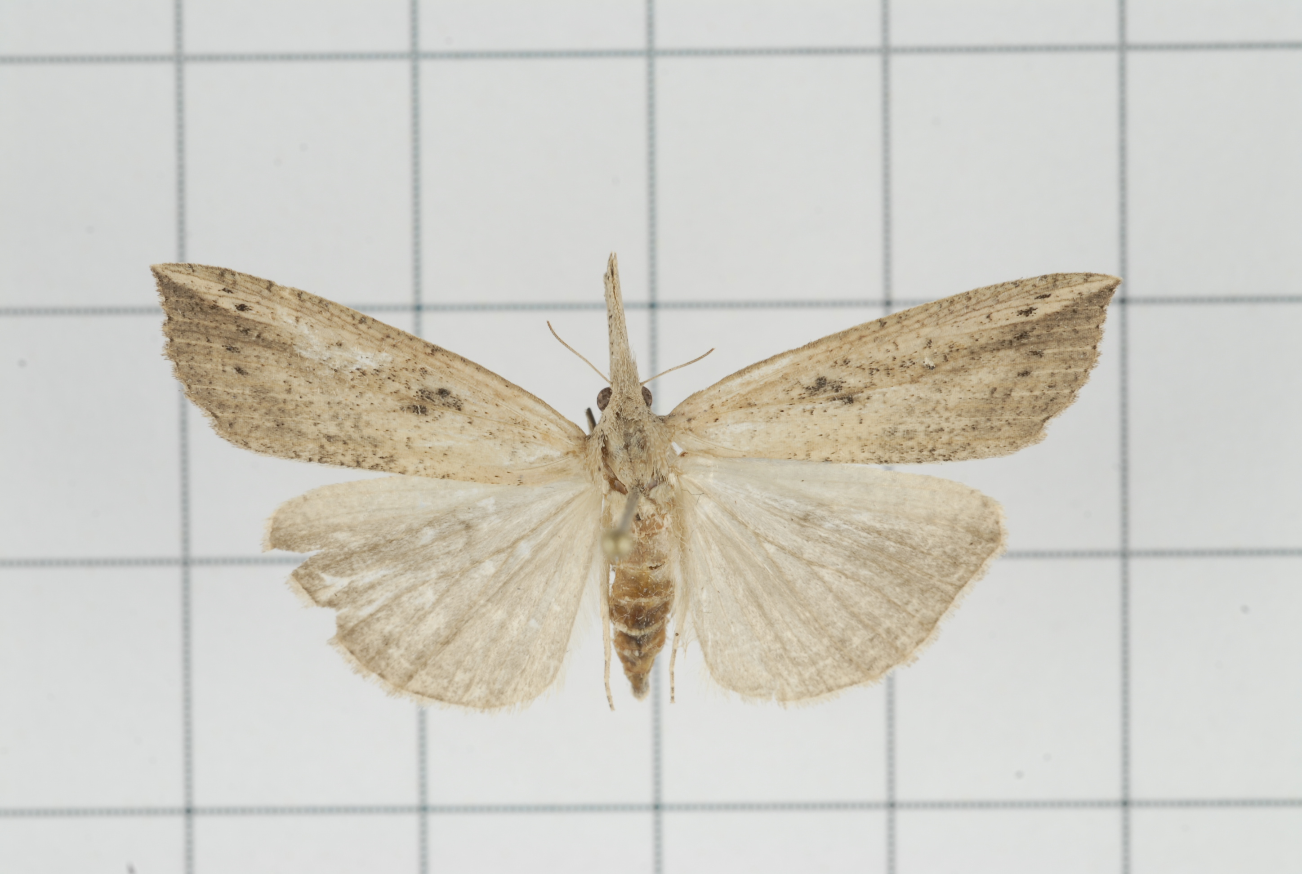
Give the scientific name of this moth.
Hypena longipennis
